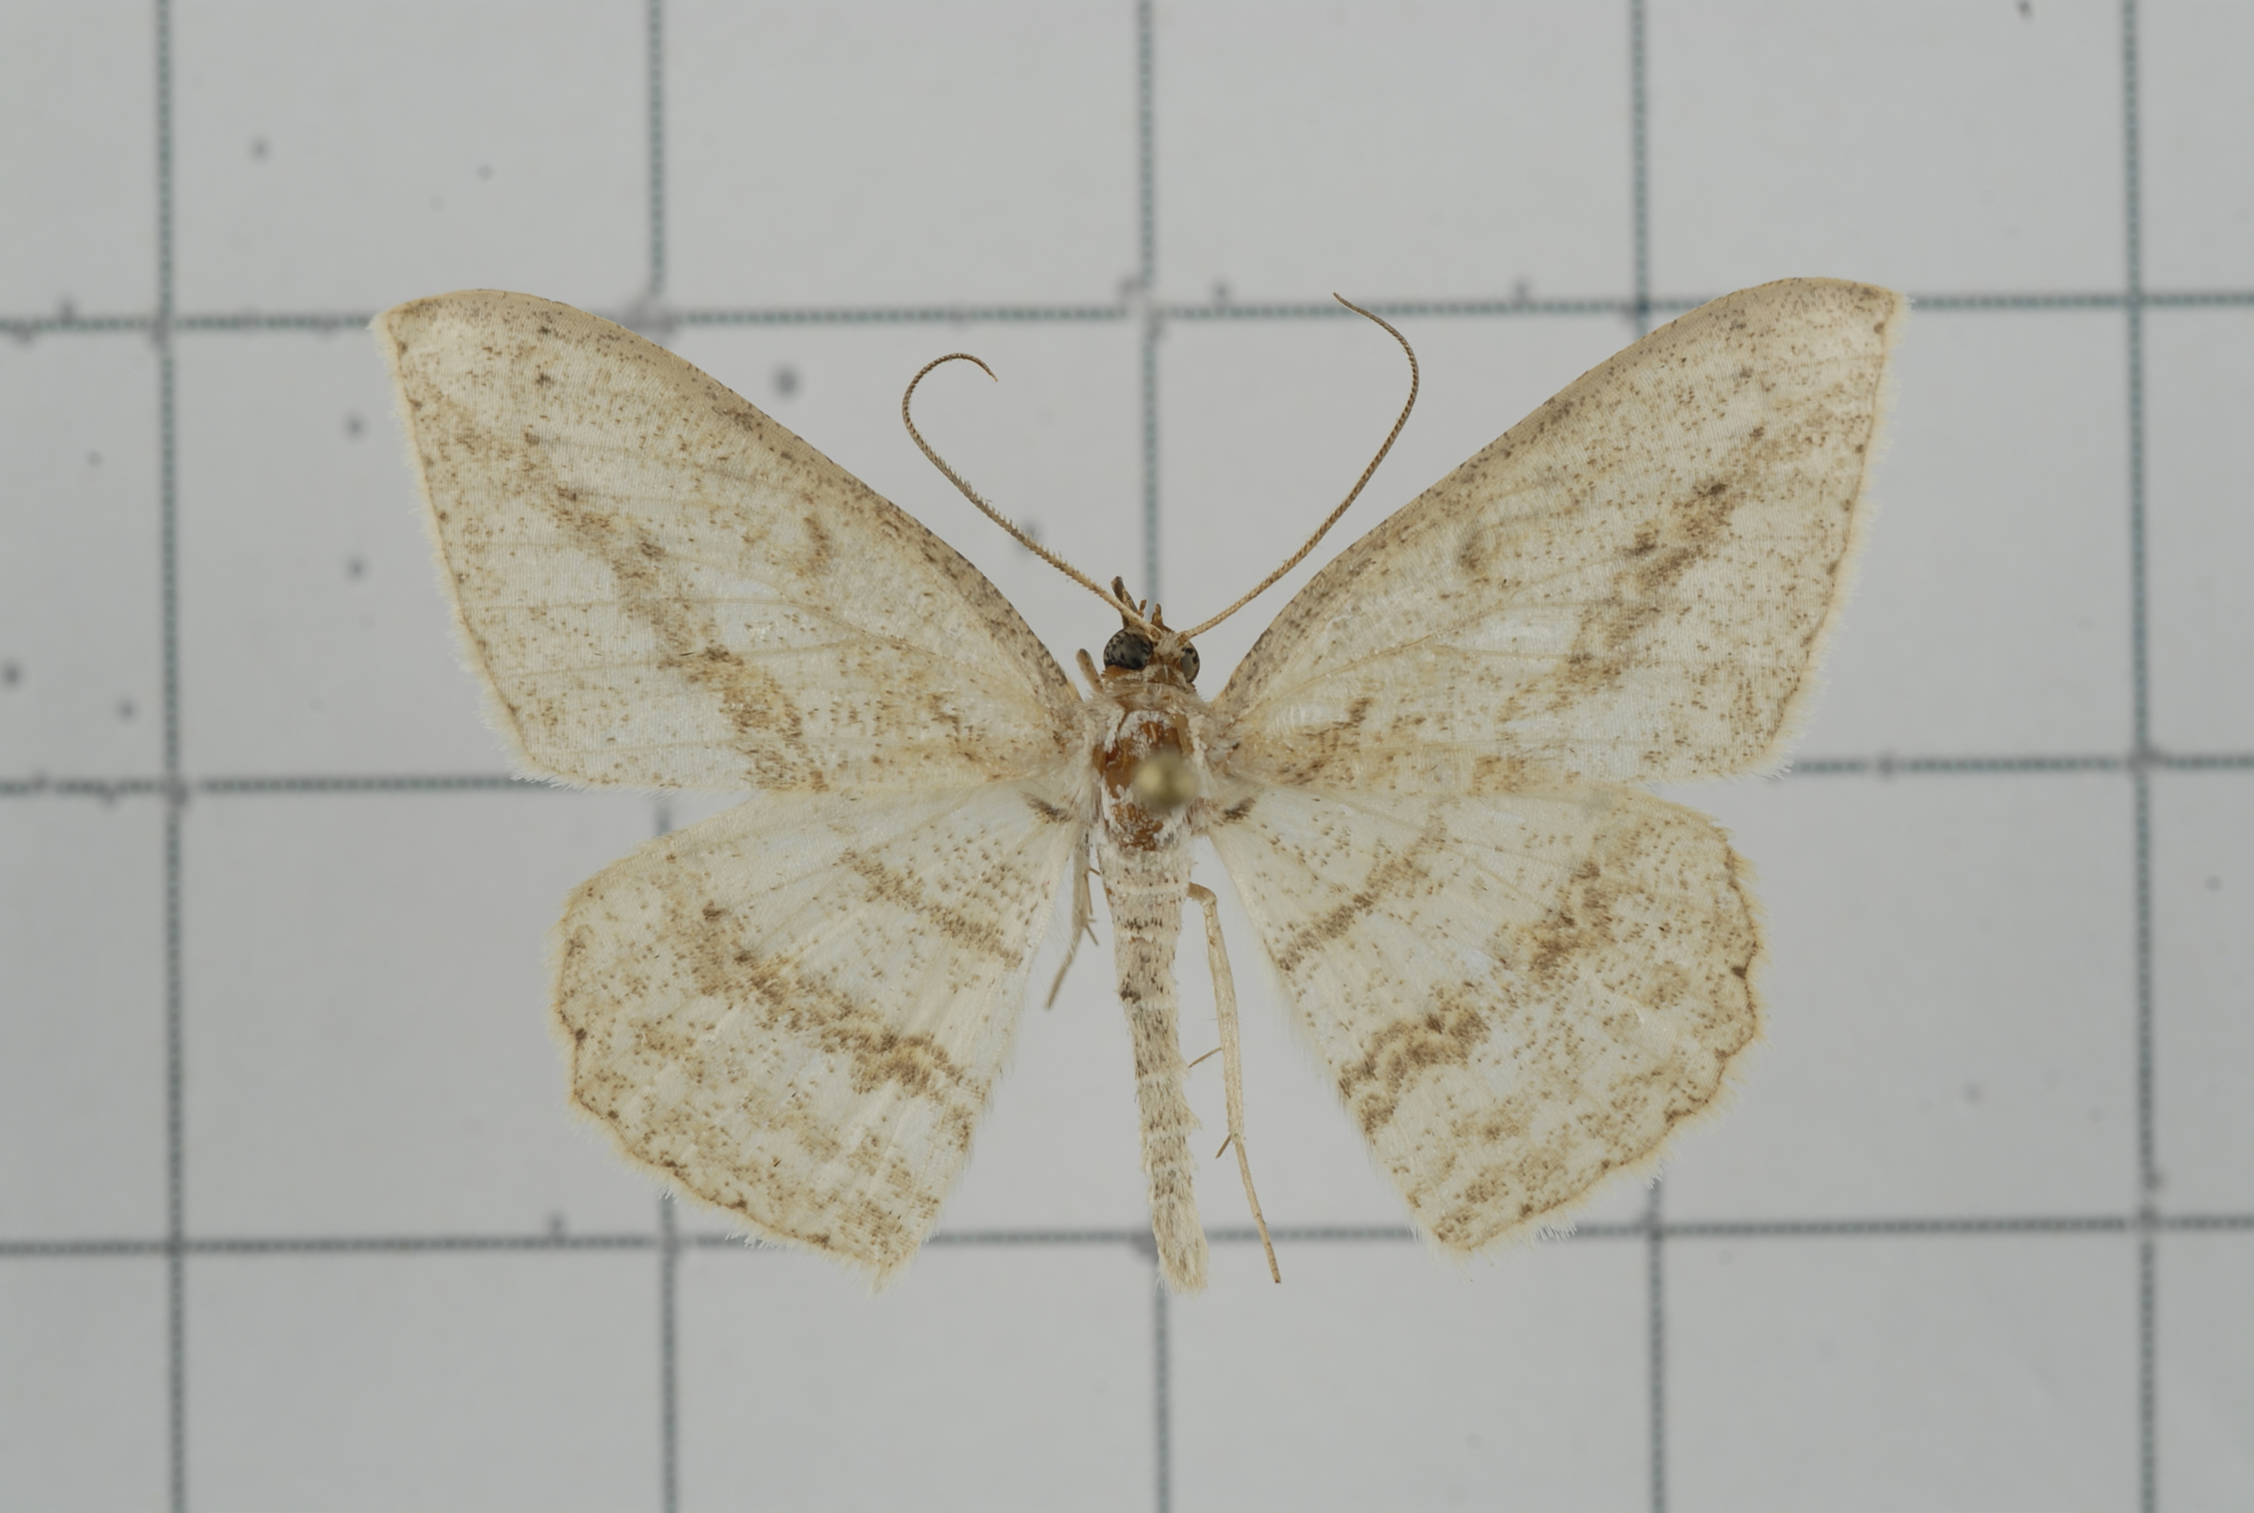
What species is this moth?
Calletaera obliquata
